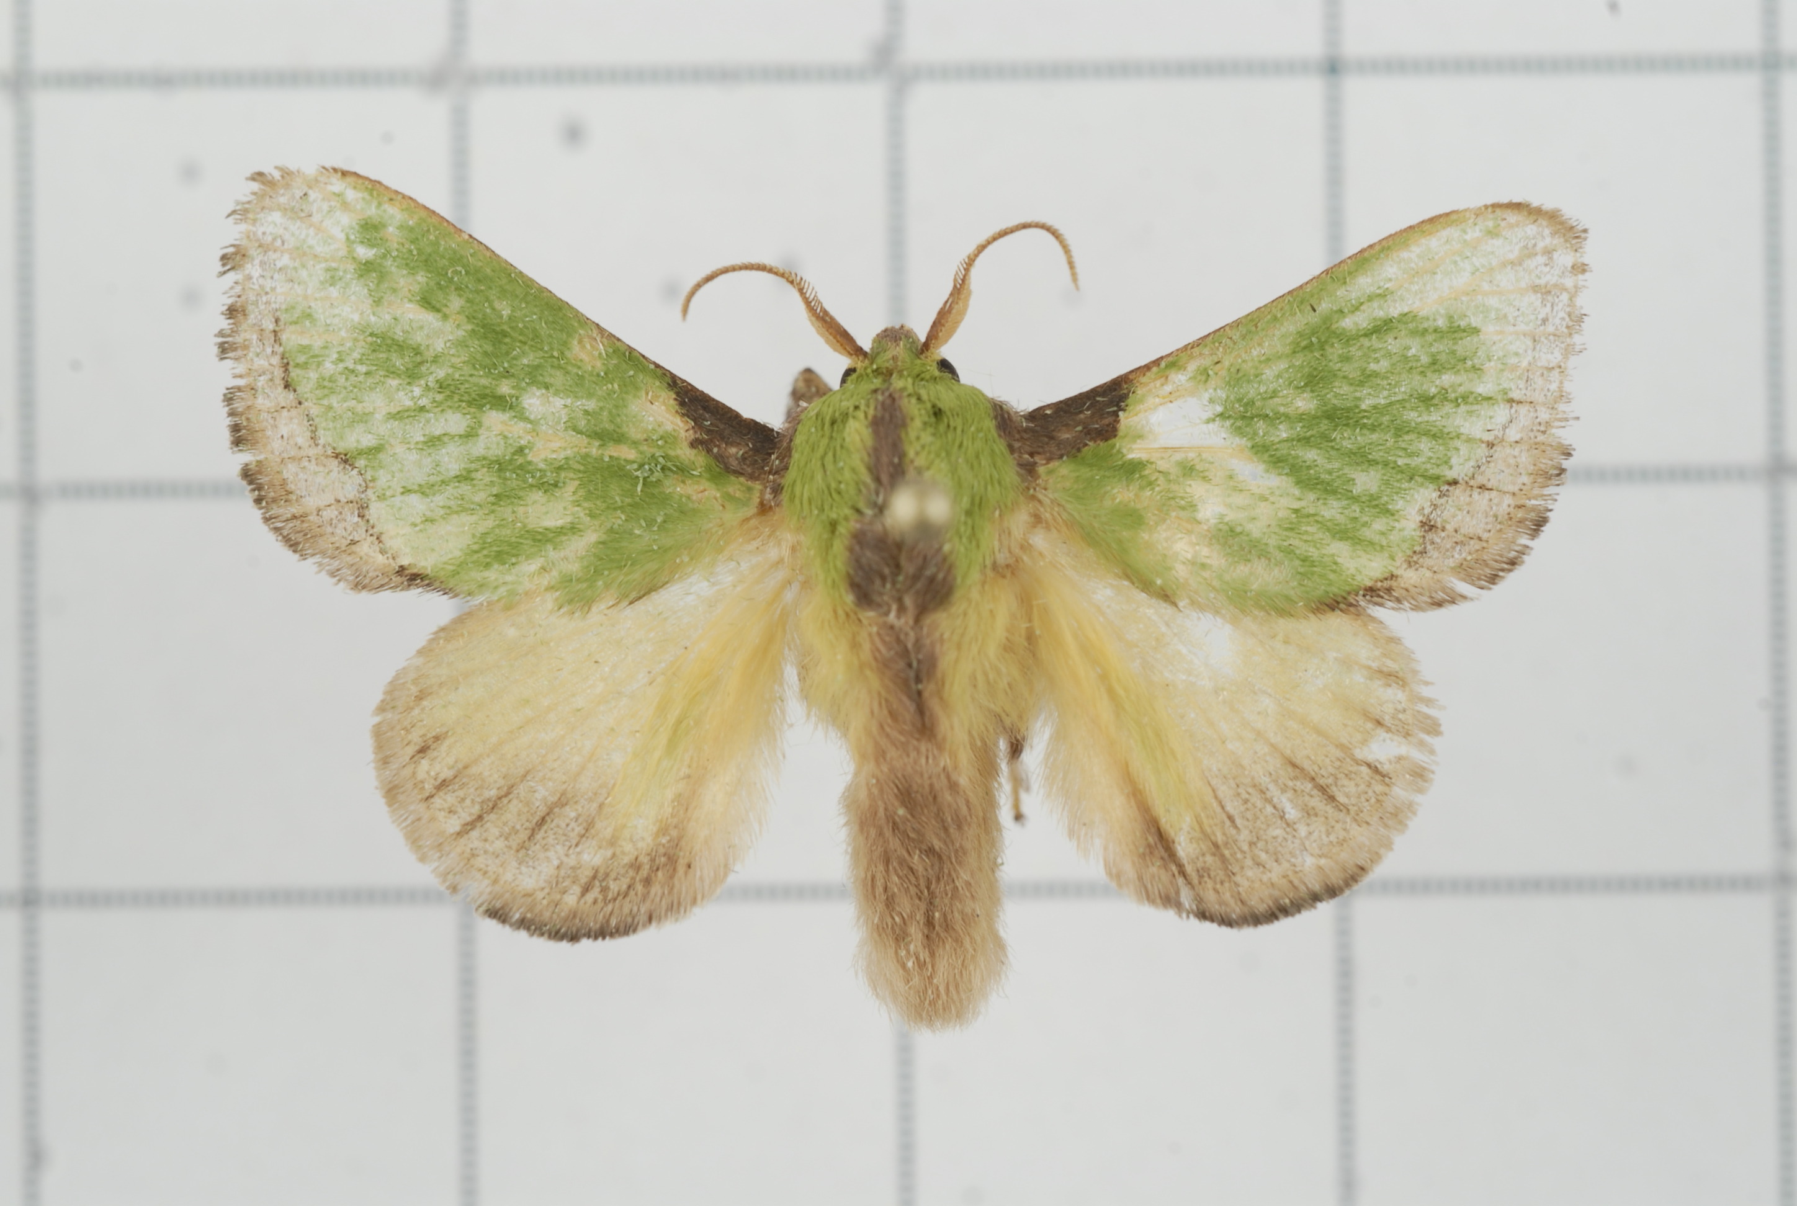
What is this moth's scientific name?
Parasa shirakii
